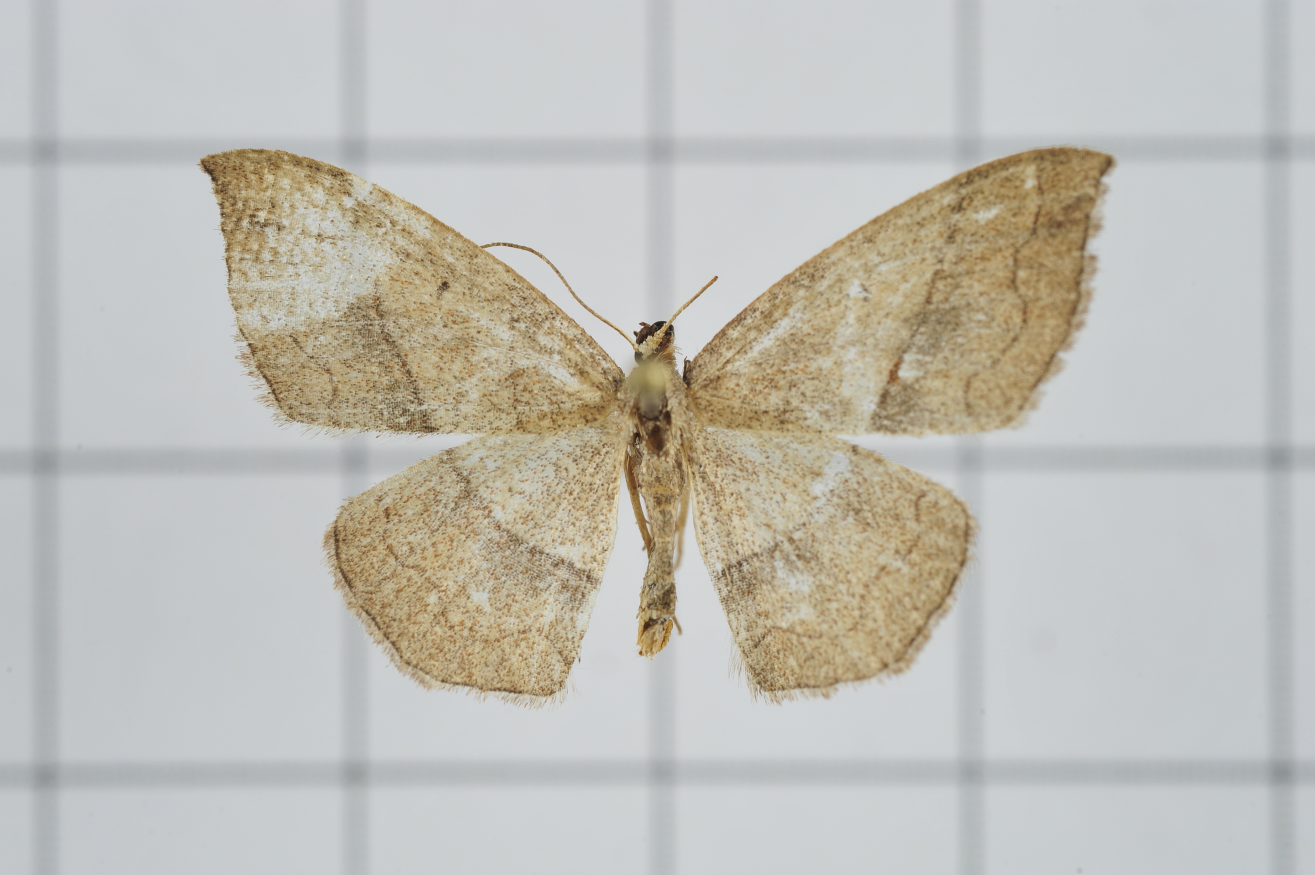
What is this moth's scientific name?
Rhodostrophia bisinuata wilemani
